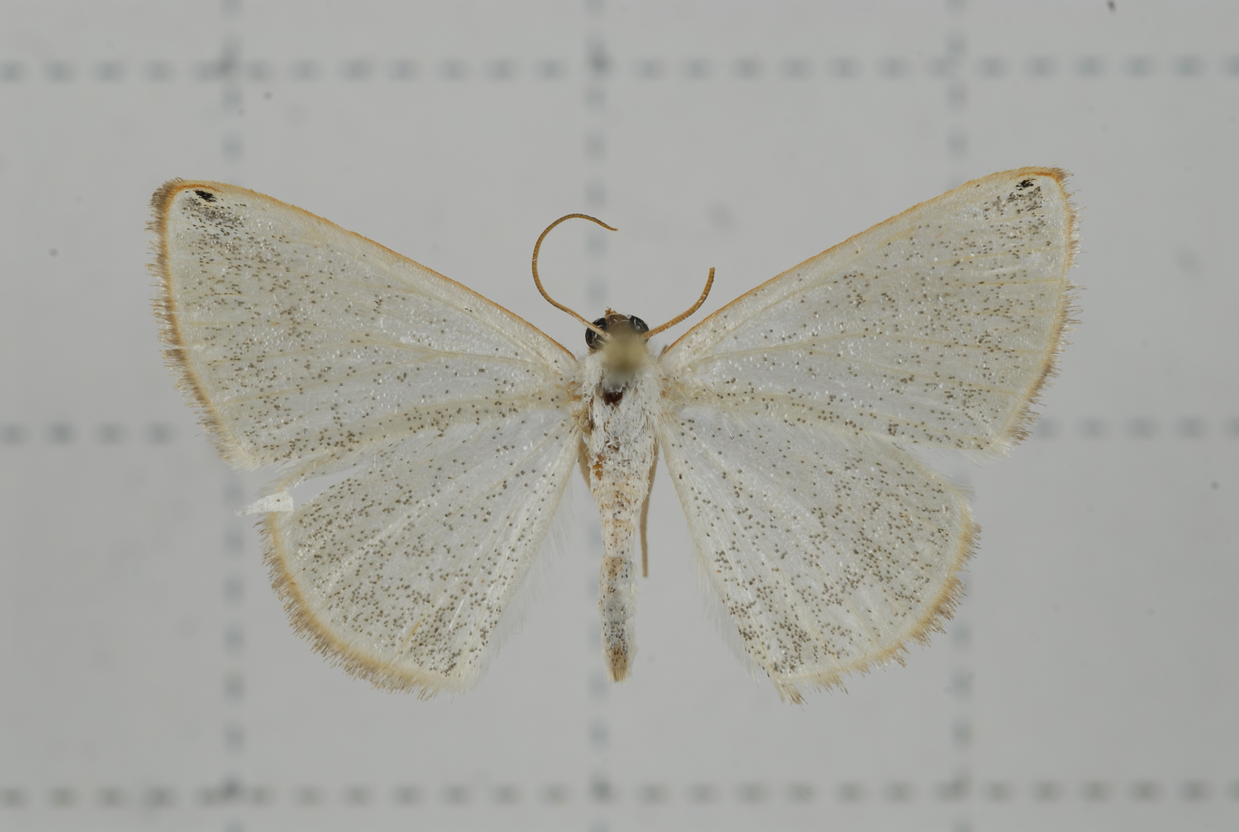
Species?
Lomographa percnosticta
